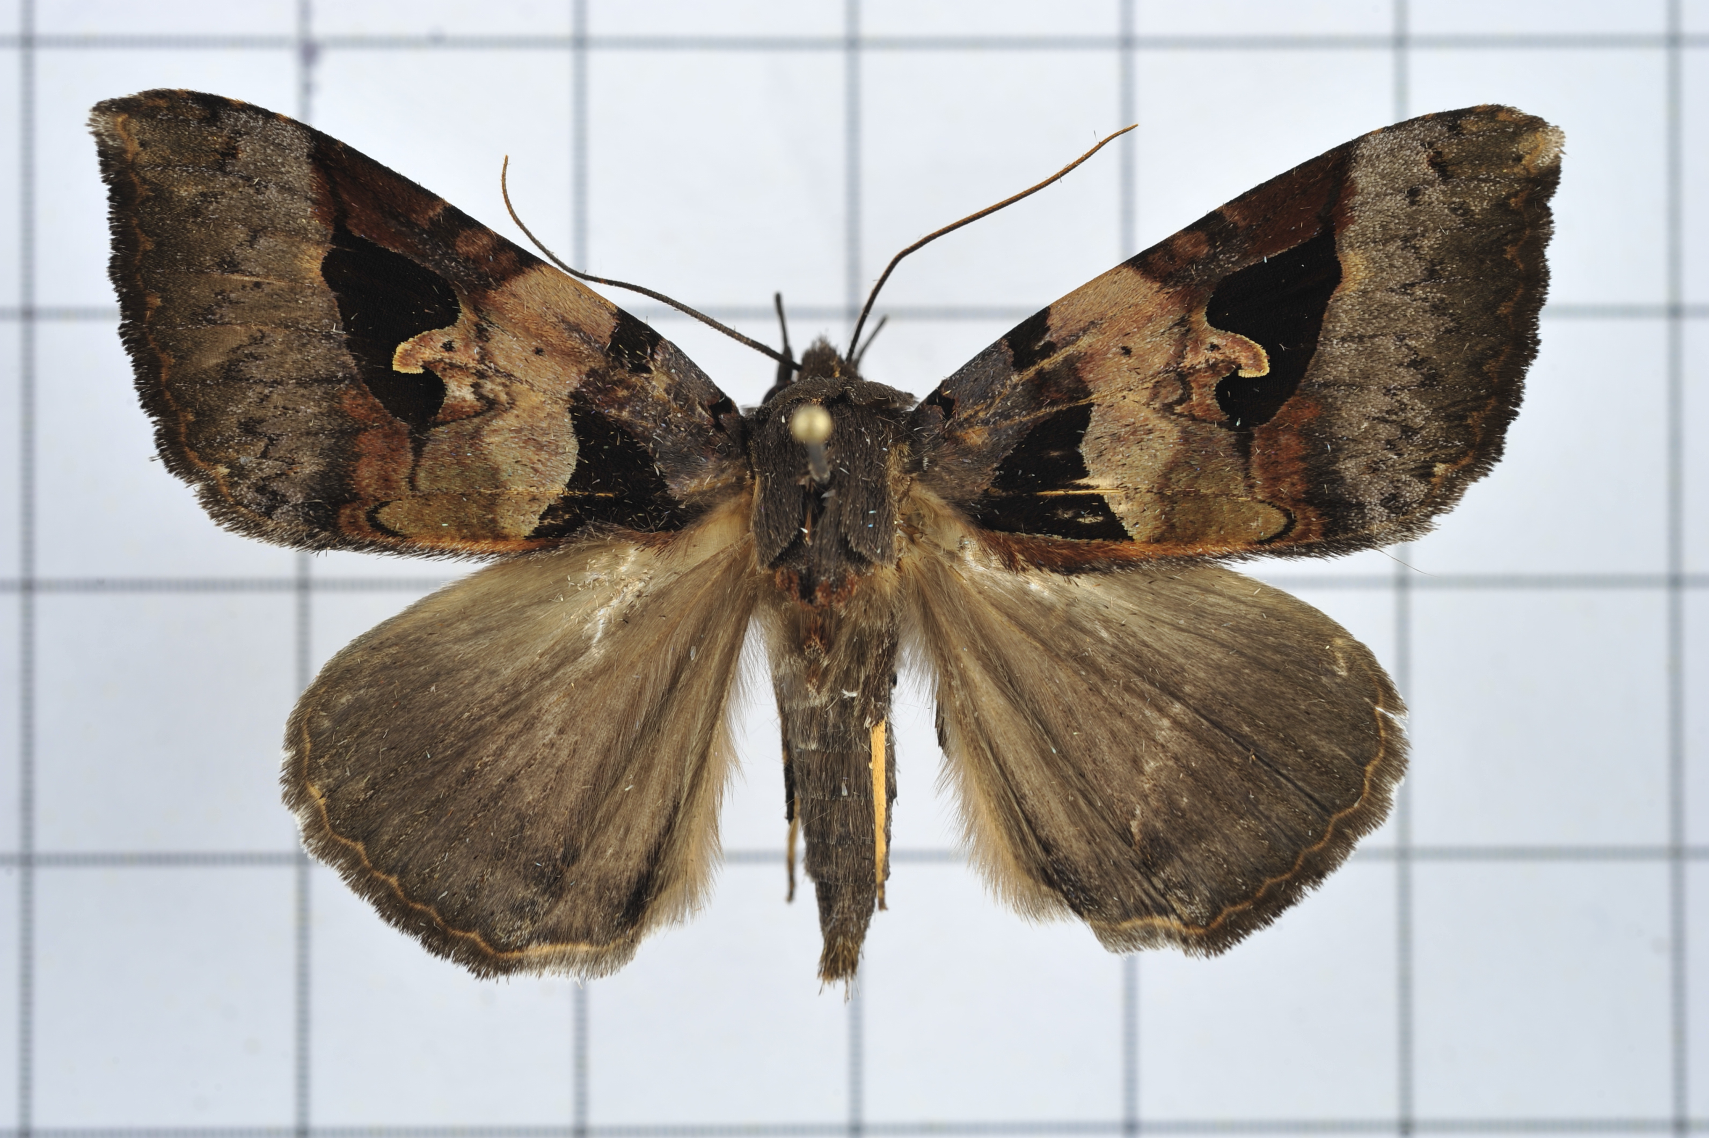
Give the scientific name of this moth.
Avatha chinensis
